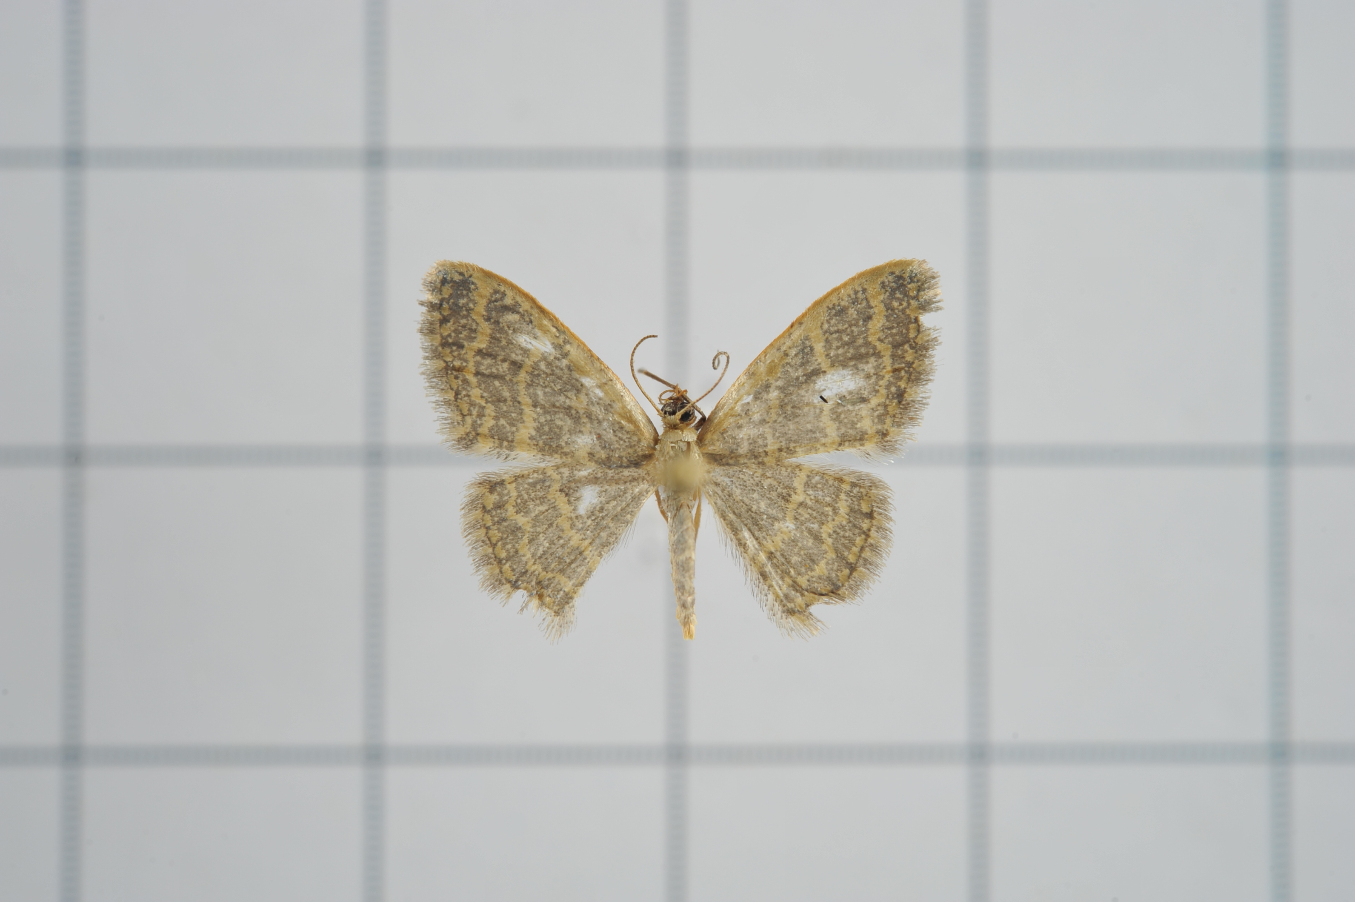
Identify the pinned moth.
Lophophleps purpurea
